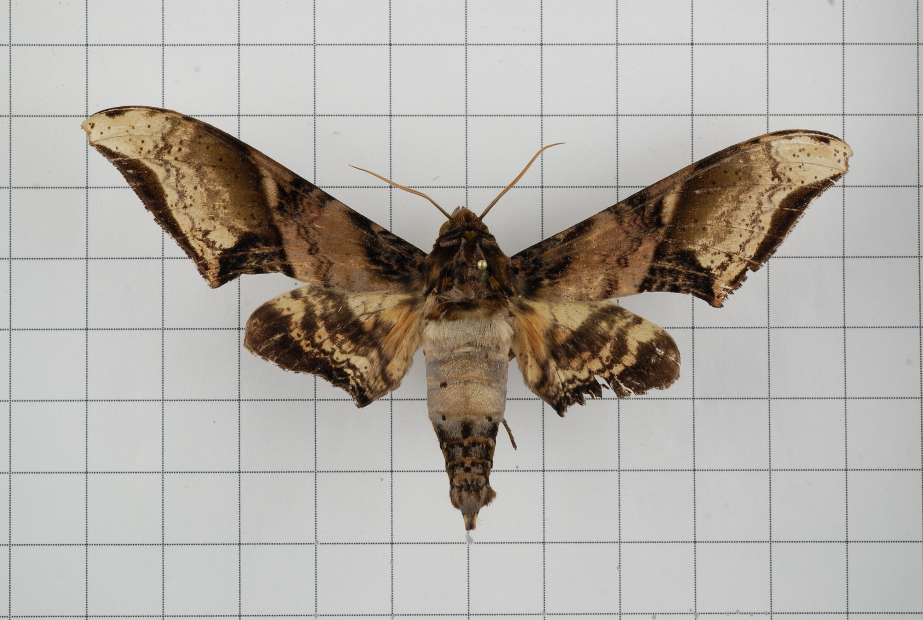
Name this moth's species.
Amplypterus mansoni takamukui
